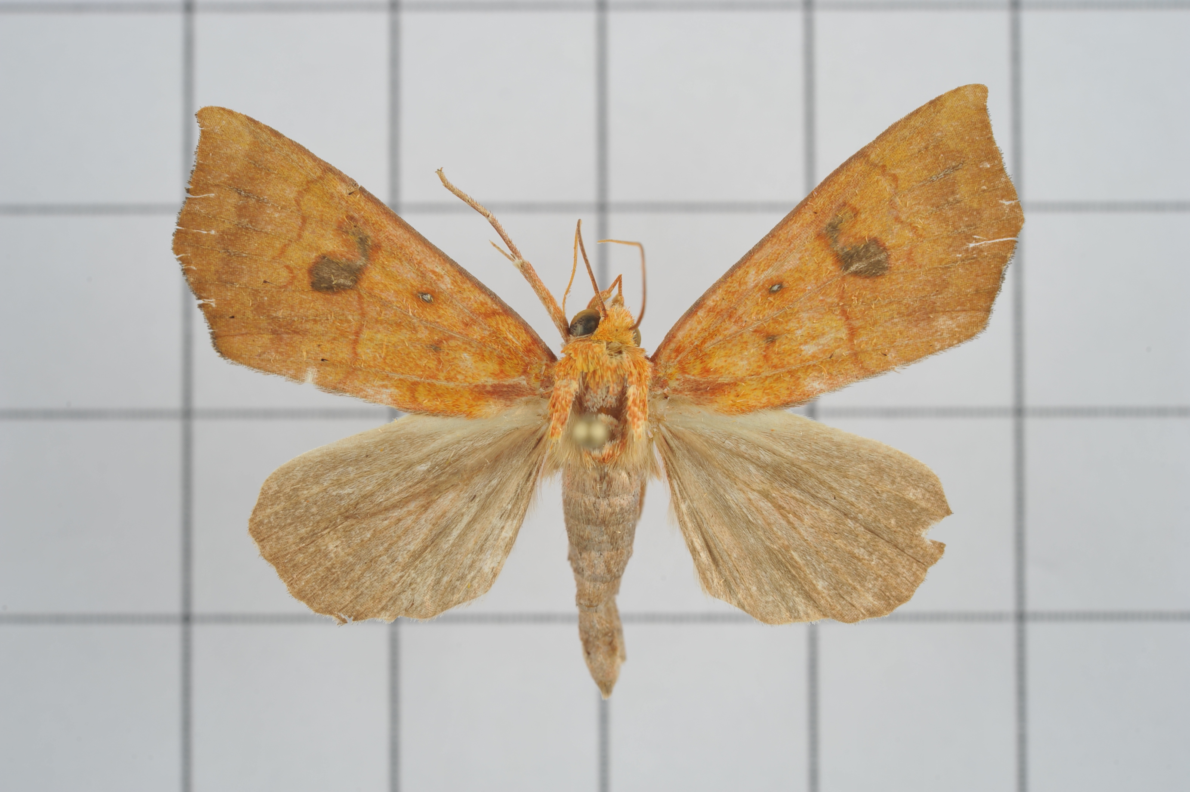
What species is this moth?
Rusicada combinans
